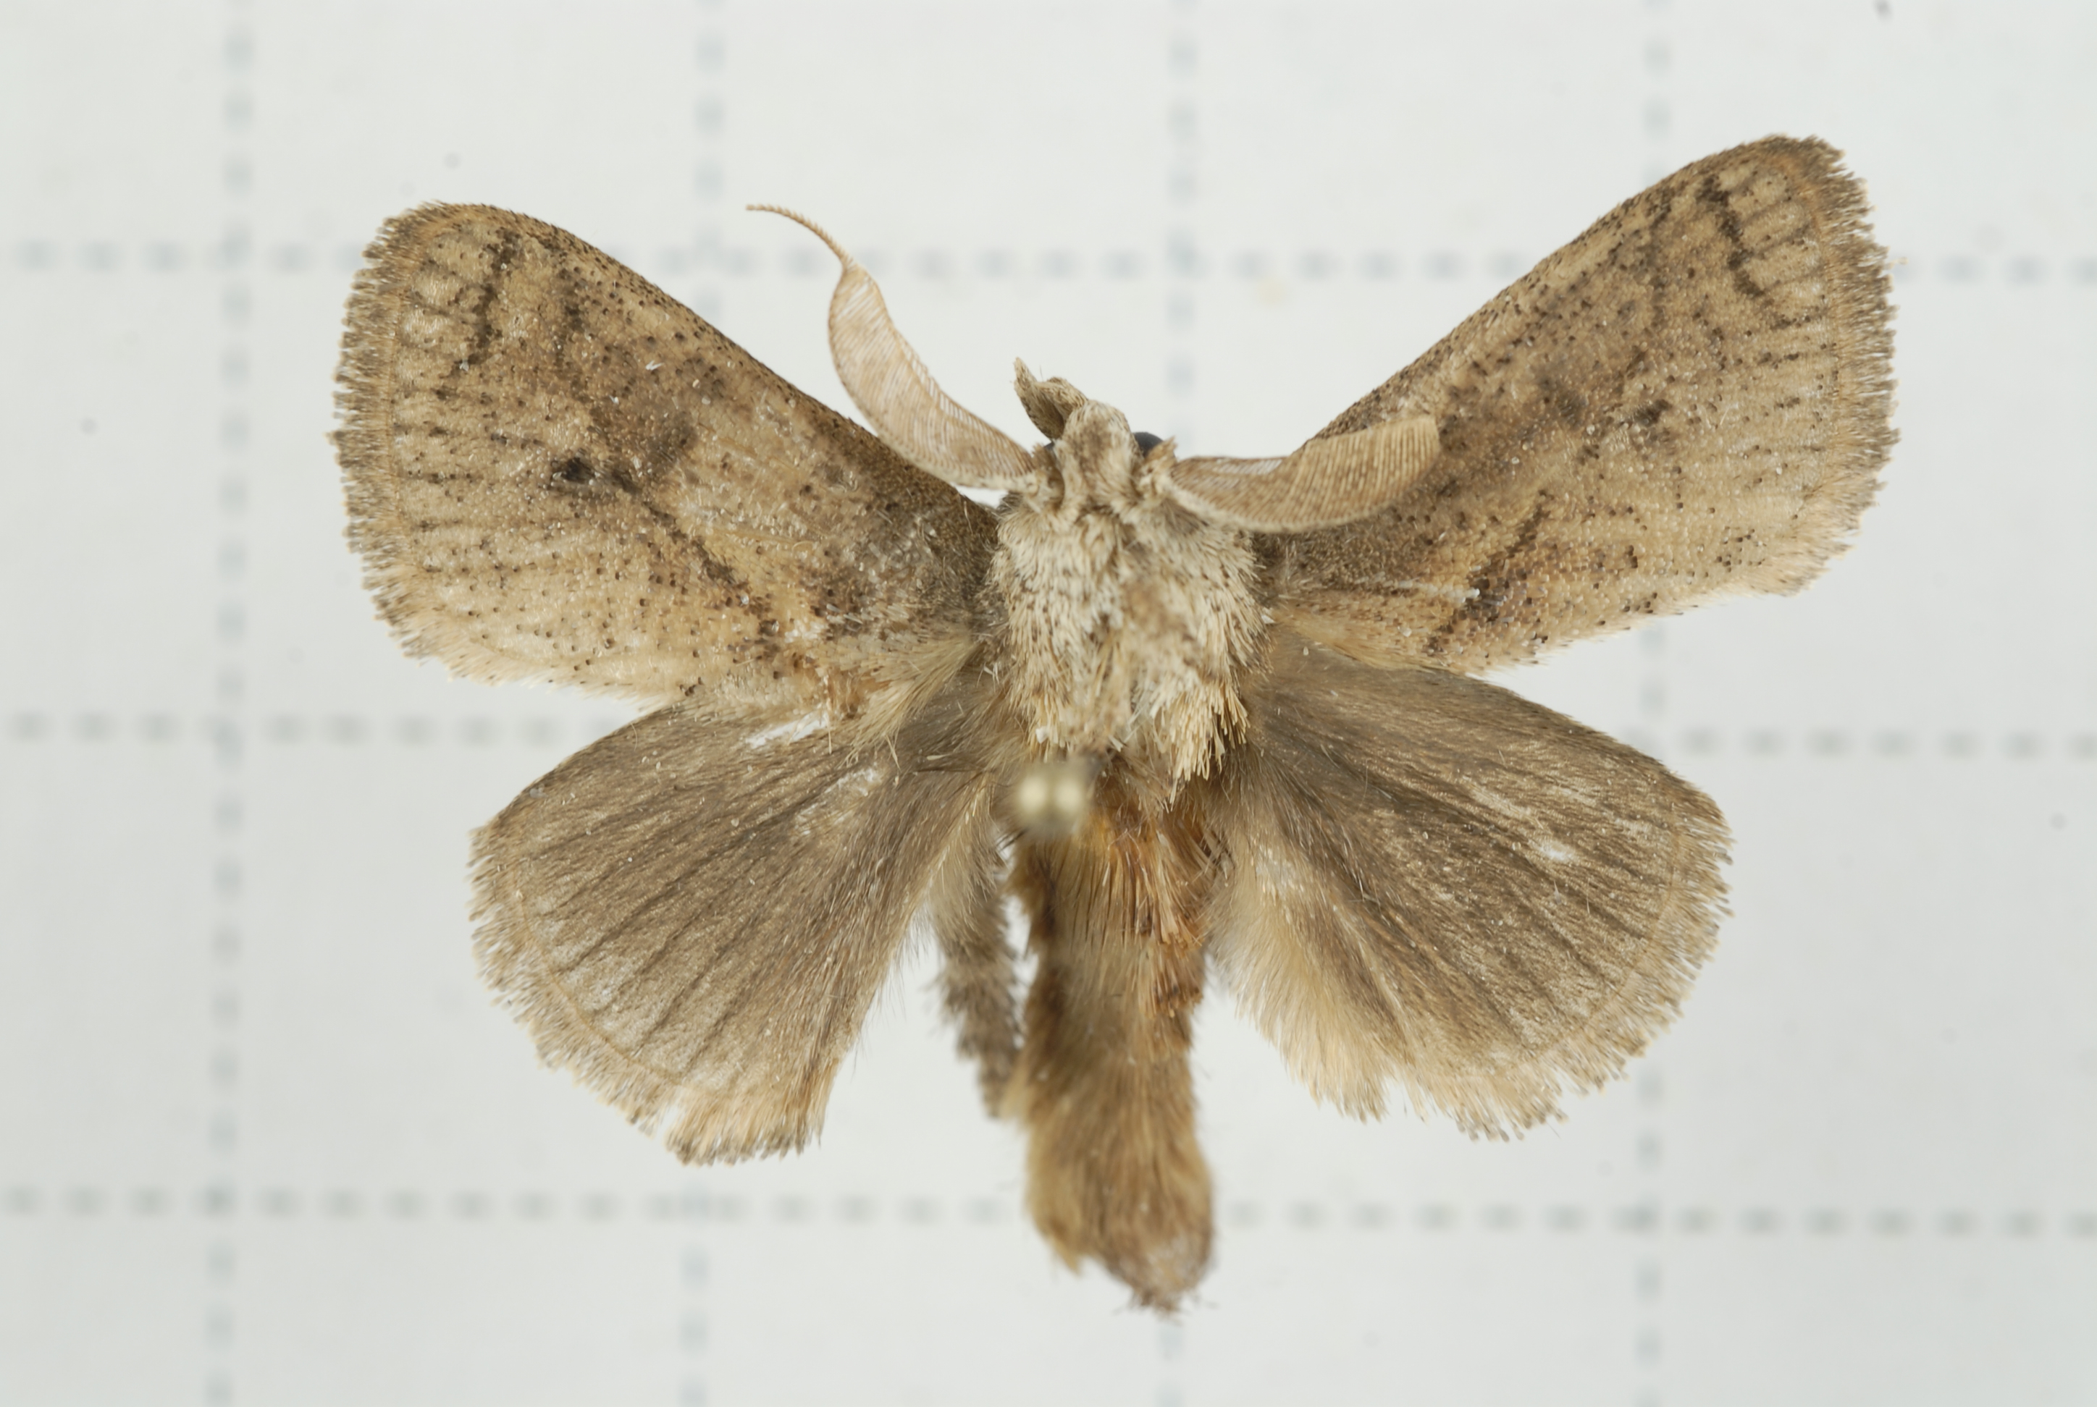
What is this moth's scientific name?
Susica sinensis
